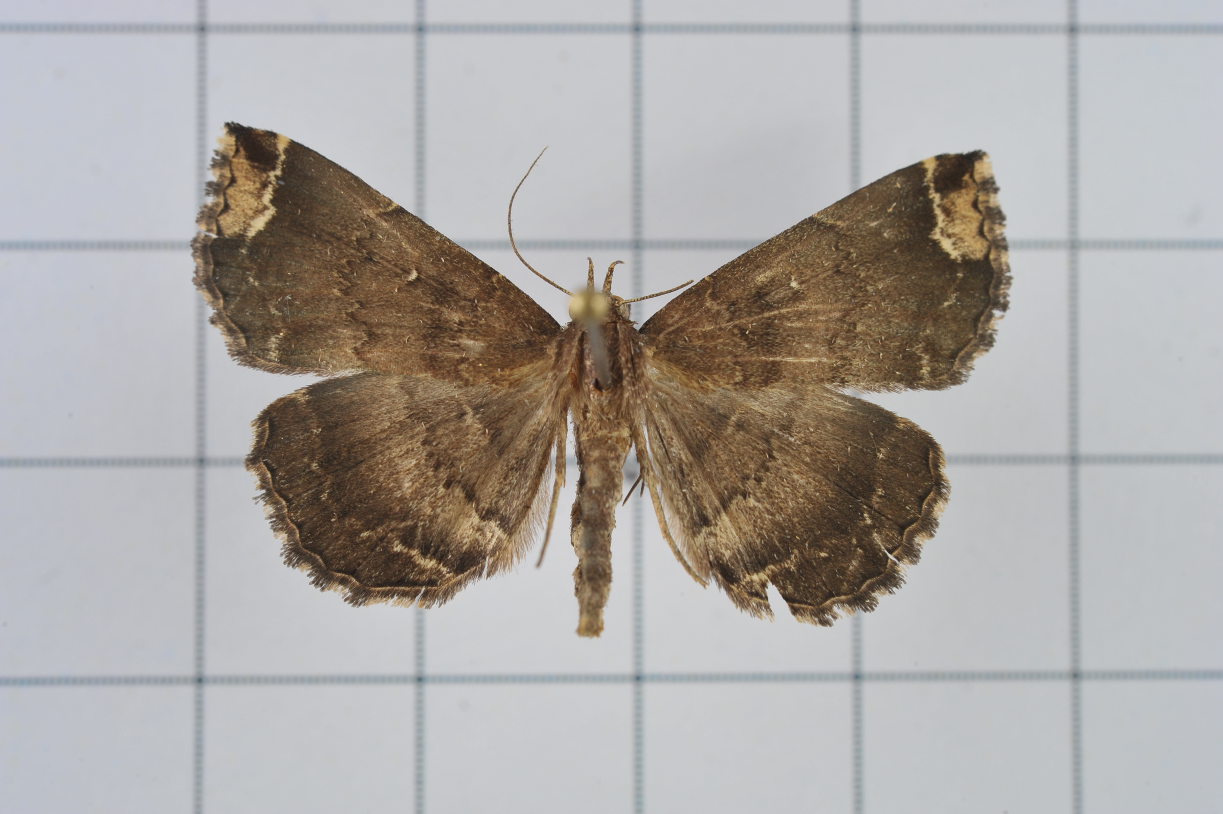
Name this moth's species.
Adrapsa quadrilinealis
